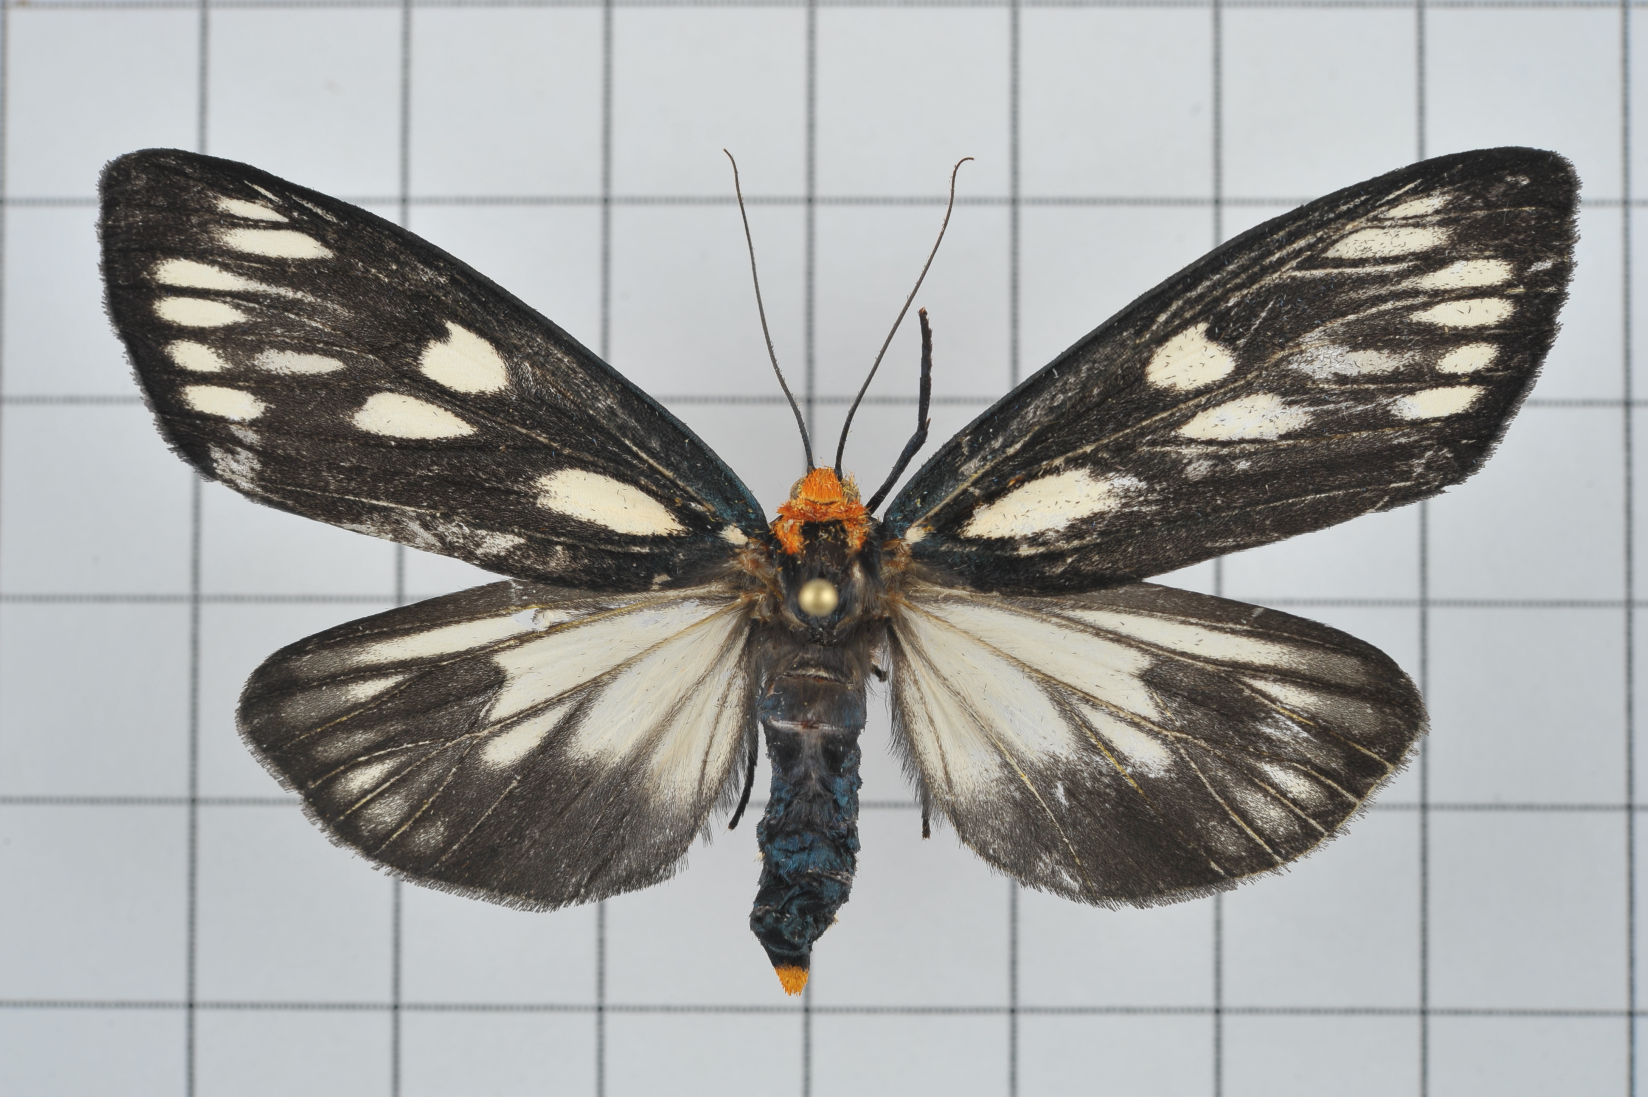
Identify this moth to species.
Macrobrochis gigas
